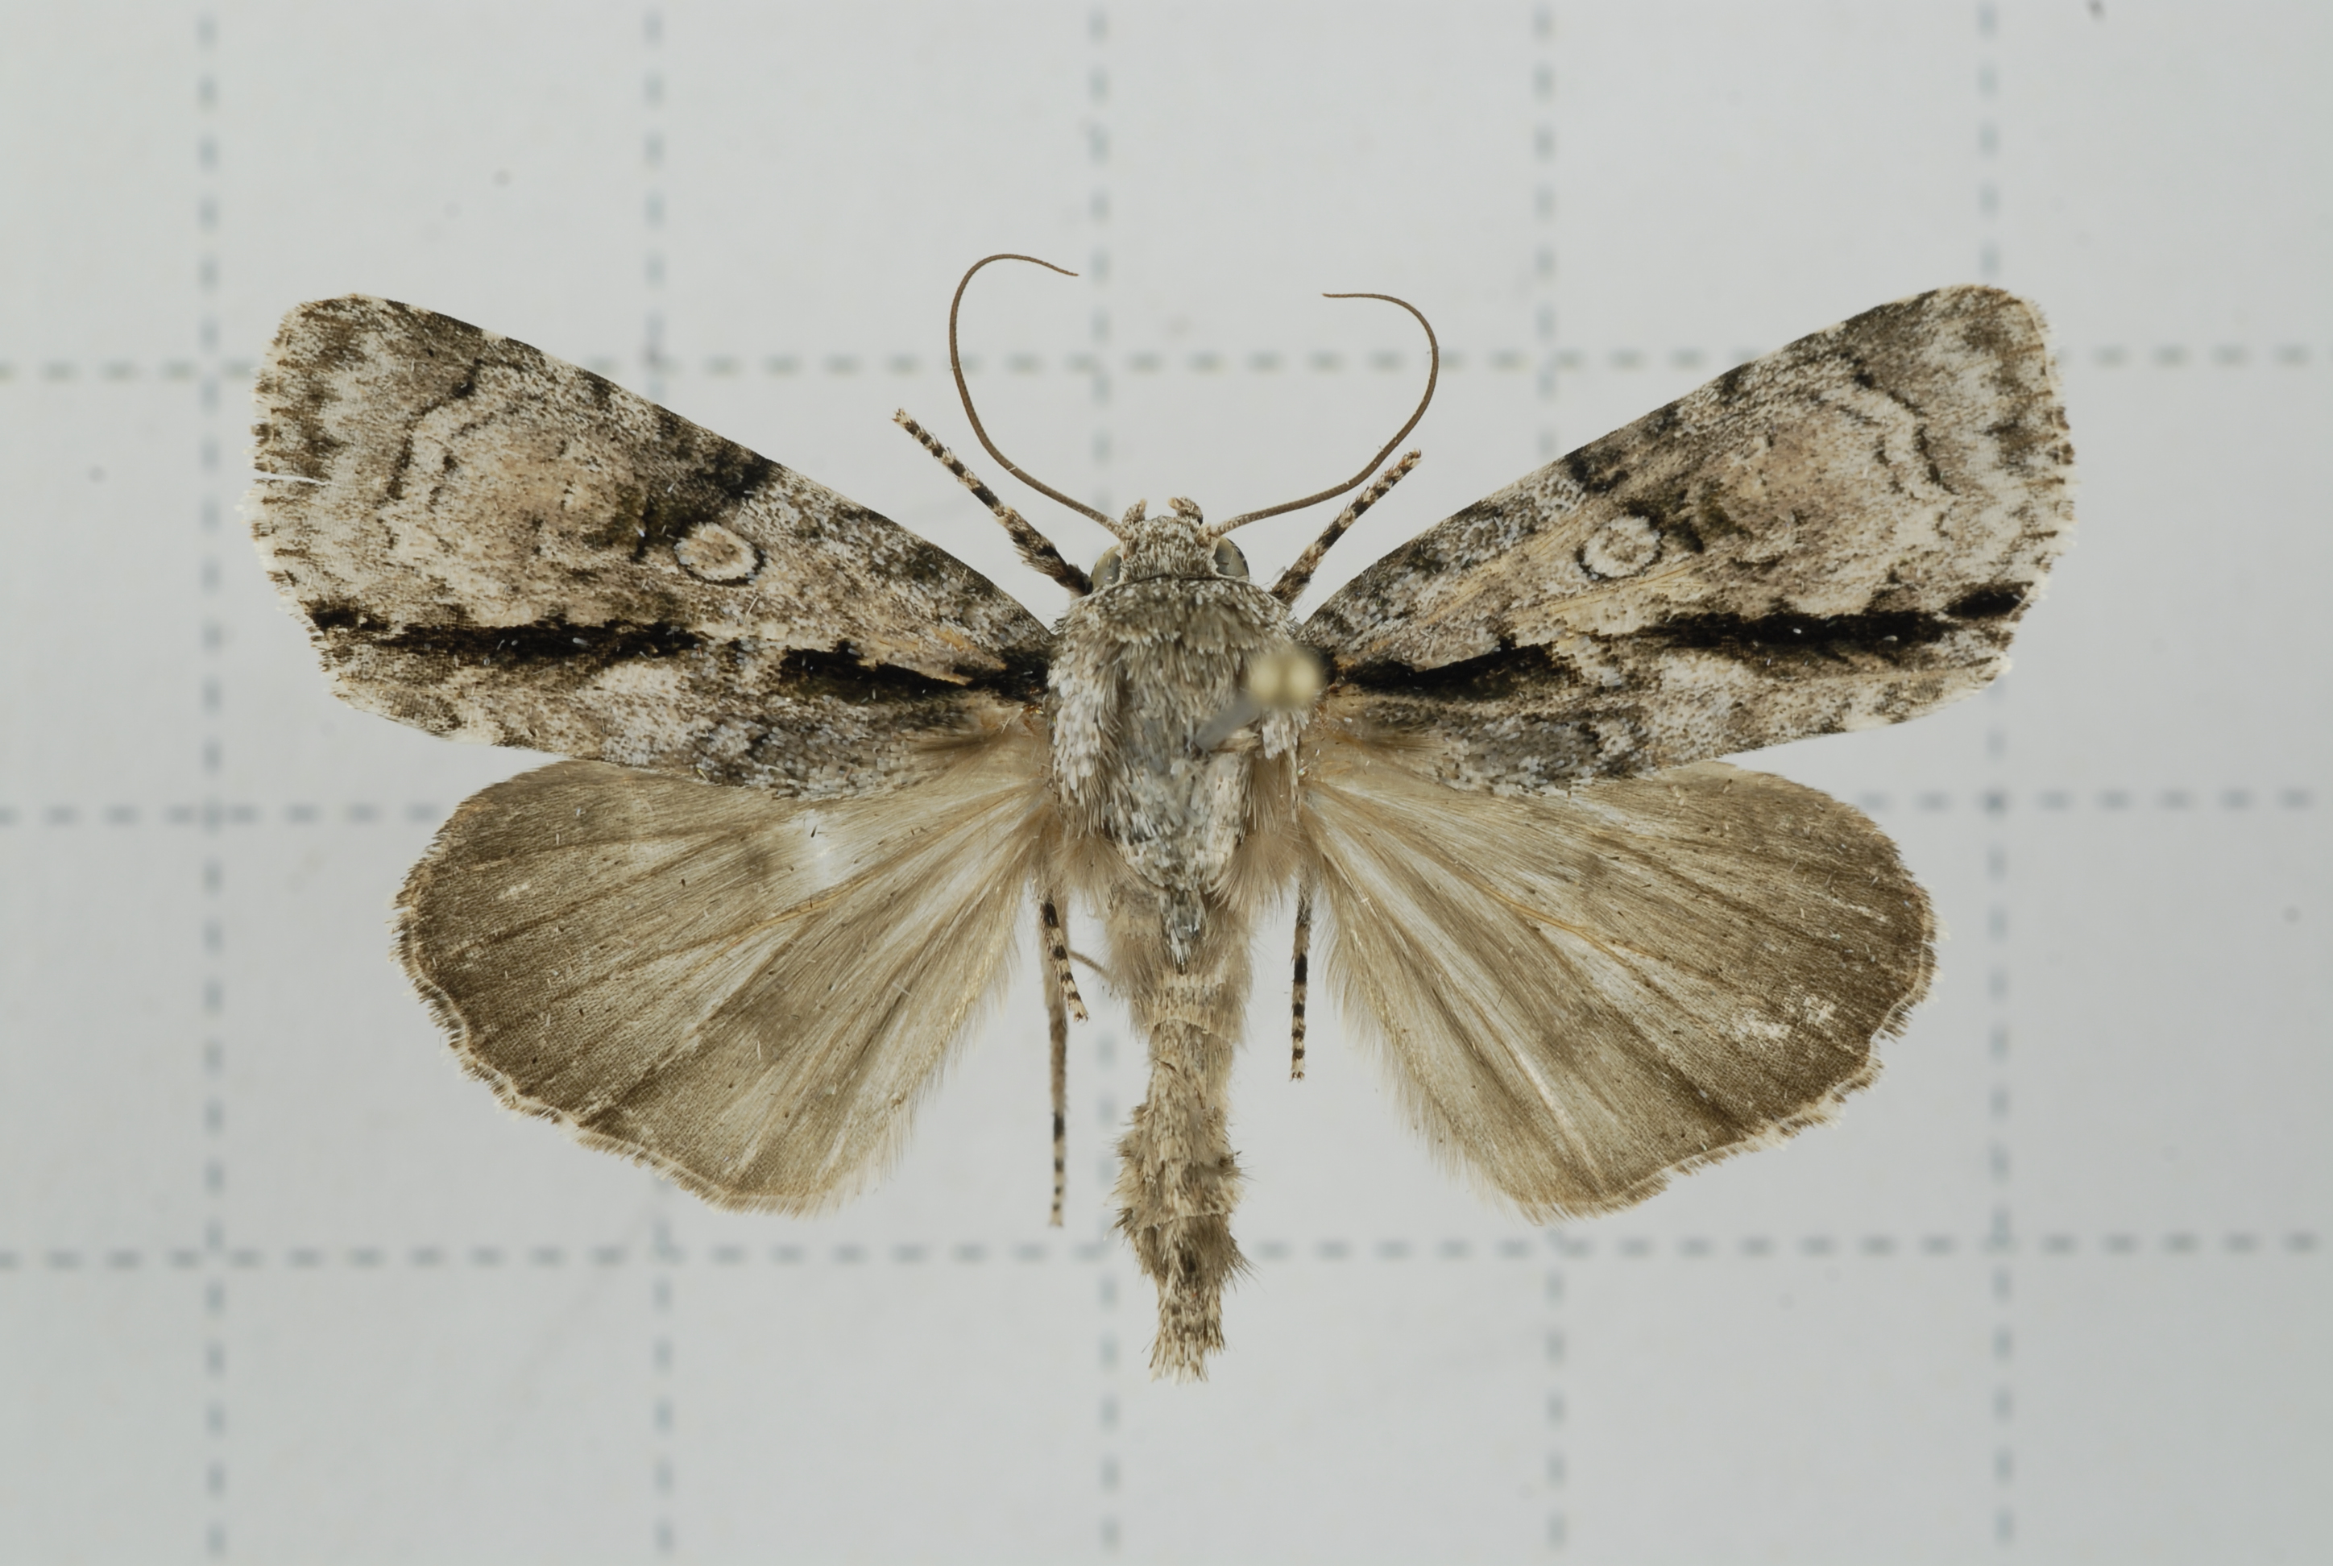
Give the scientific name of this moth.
Fascionycta fasciata
